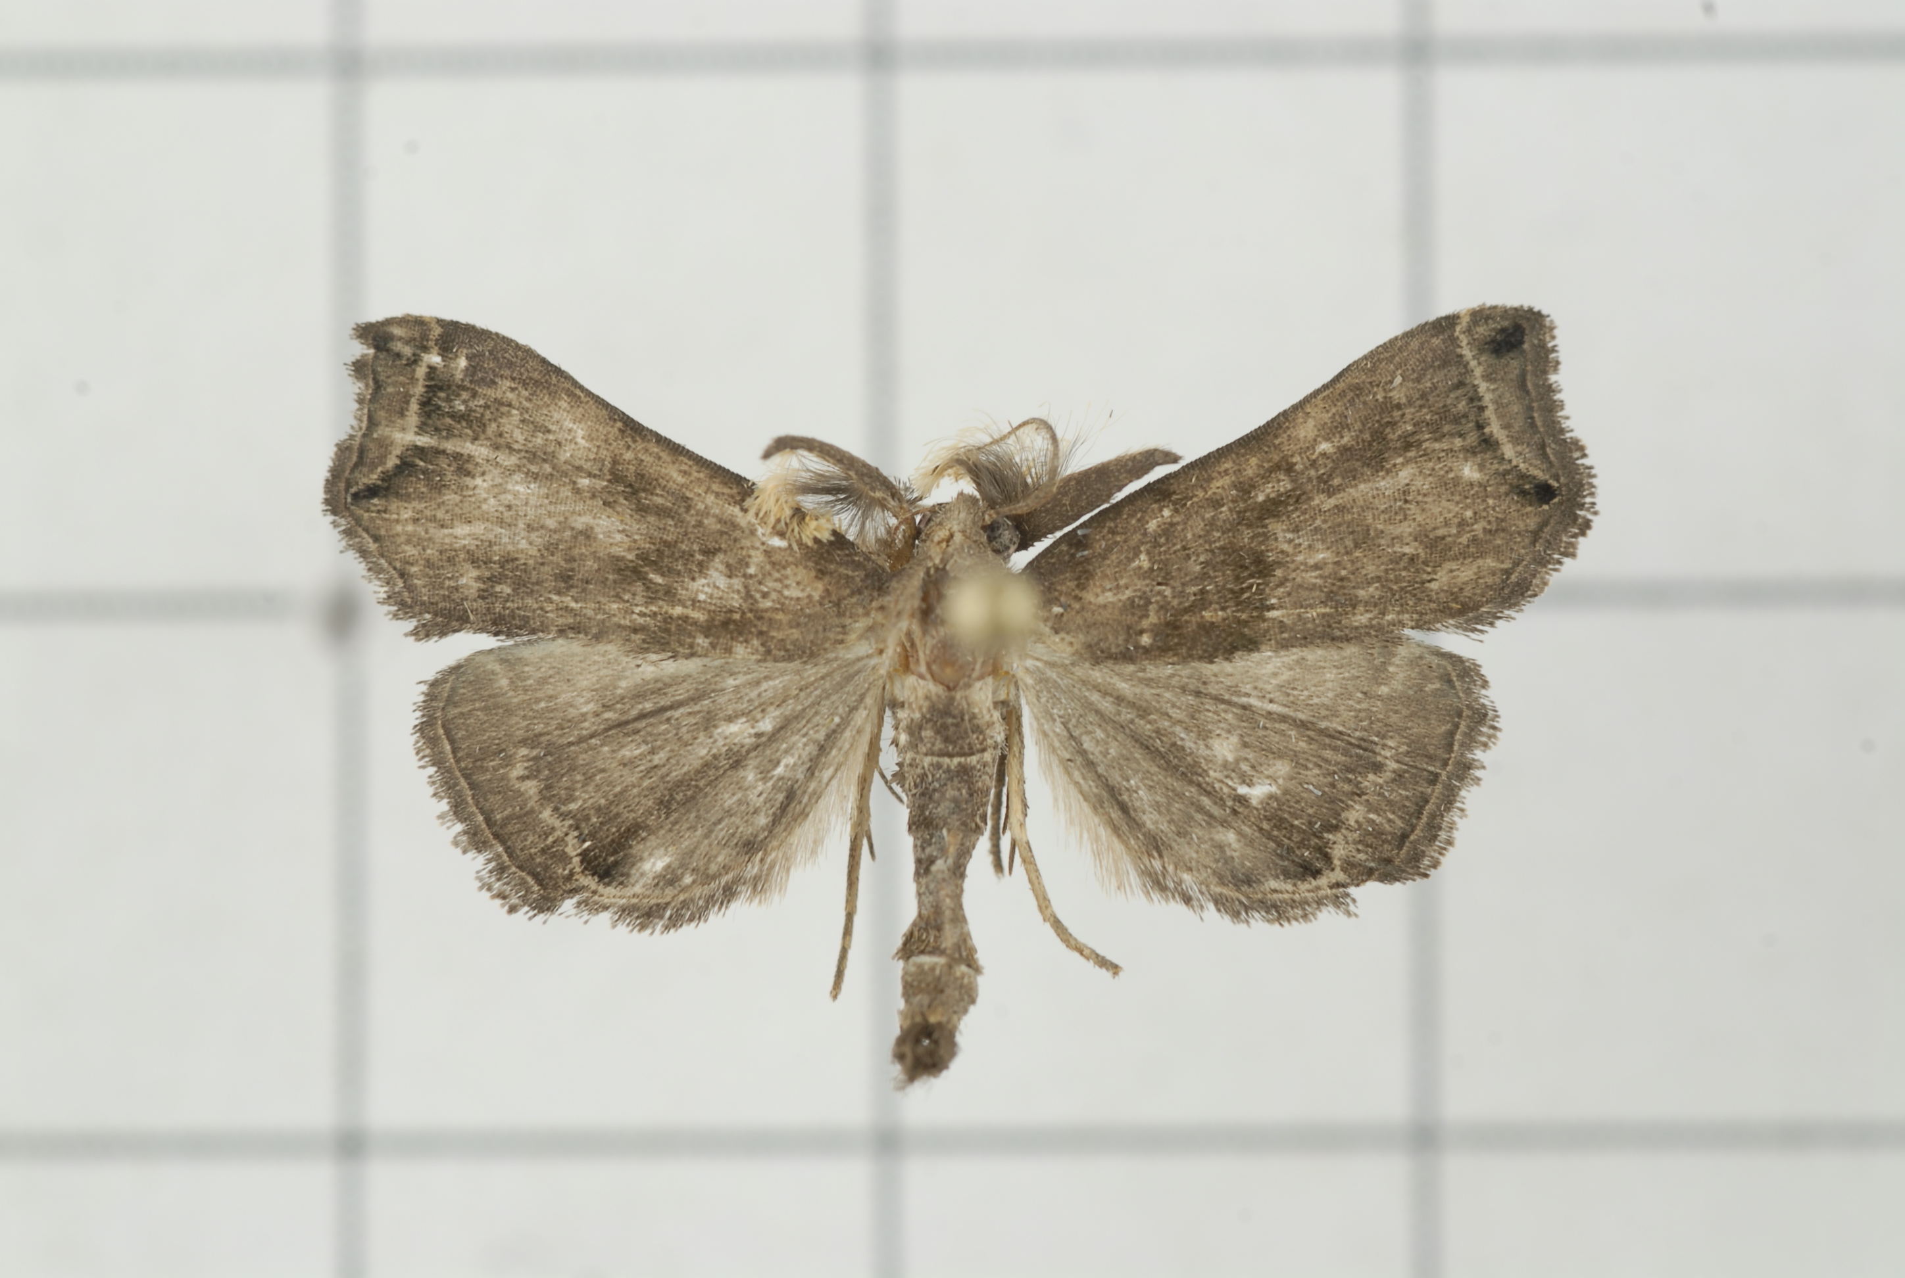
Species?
Hipoepa biasalis
